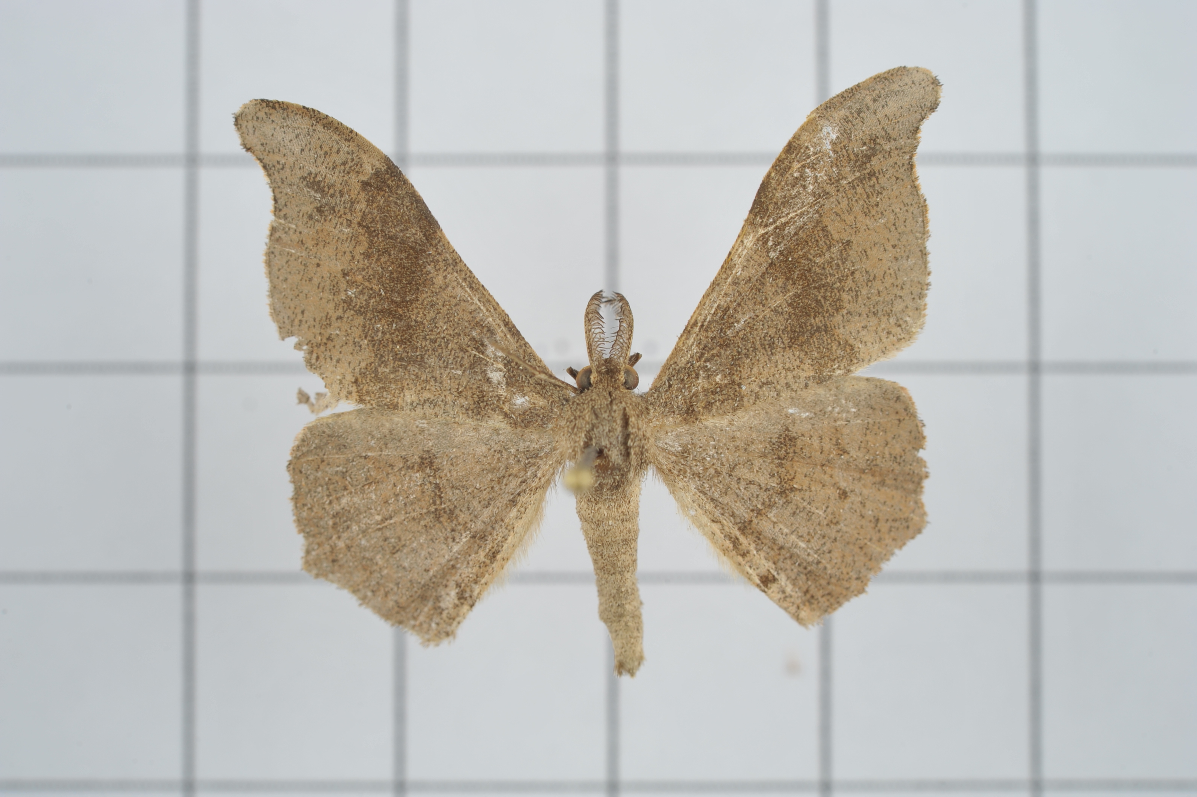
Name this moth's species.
Hyposidra talaca talaca
